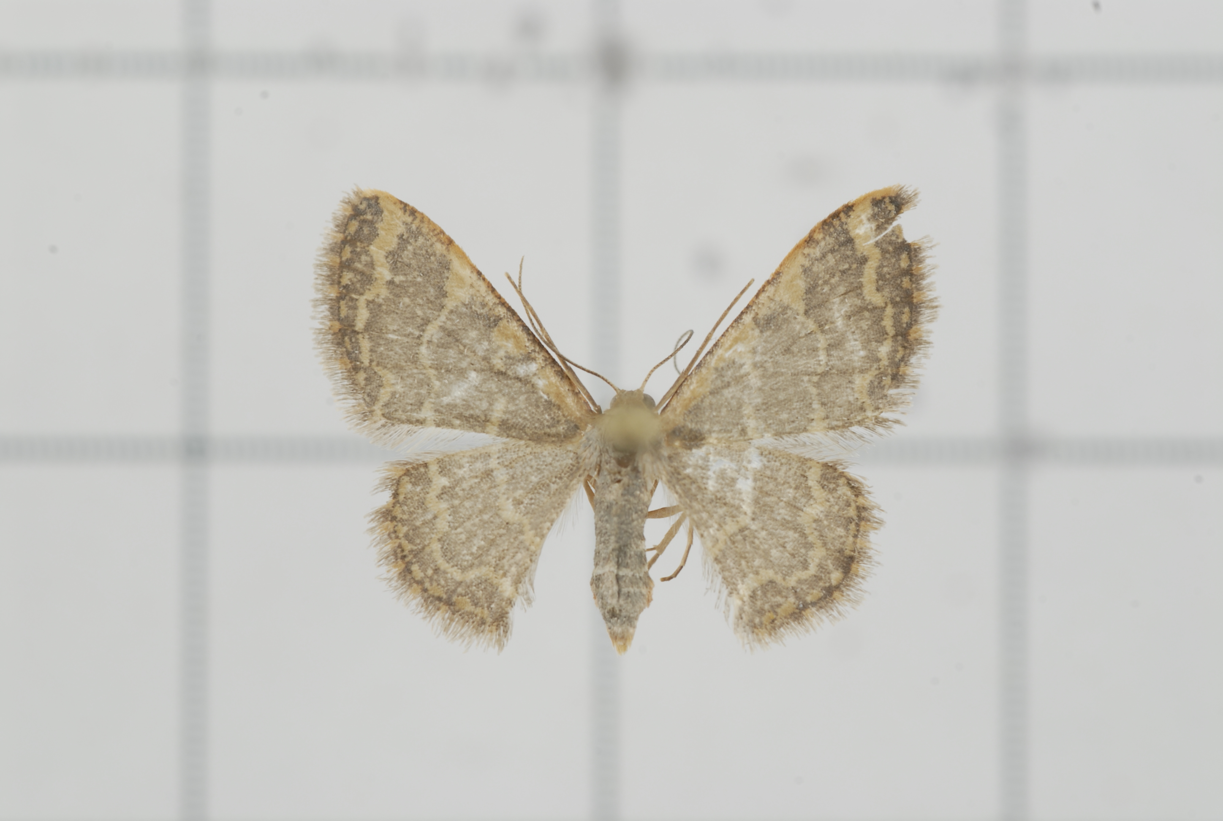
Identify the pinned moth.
Idaea costiguttata
